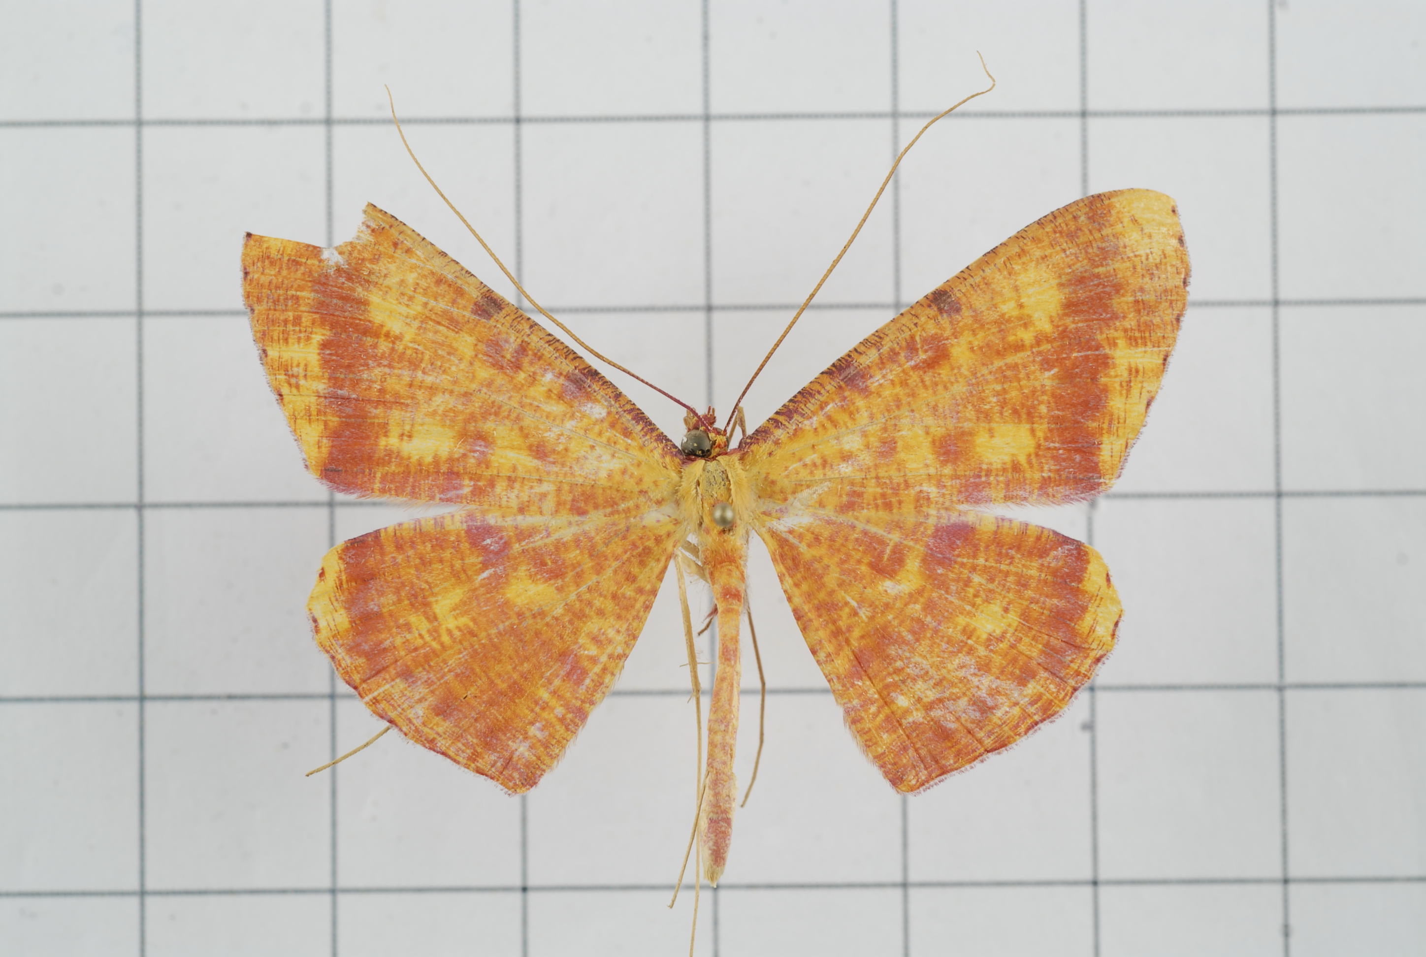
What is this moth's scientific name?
Eumelea ludovicata ludovicata
